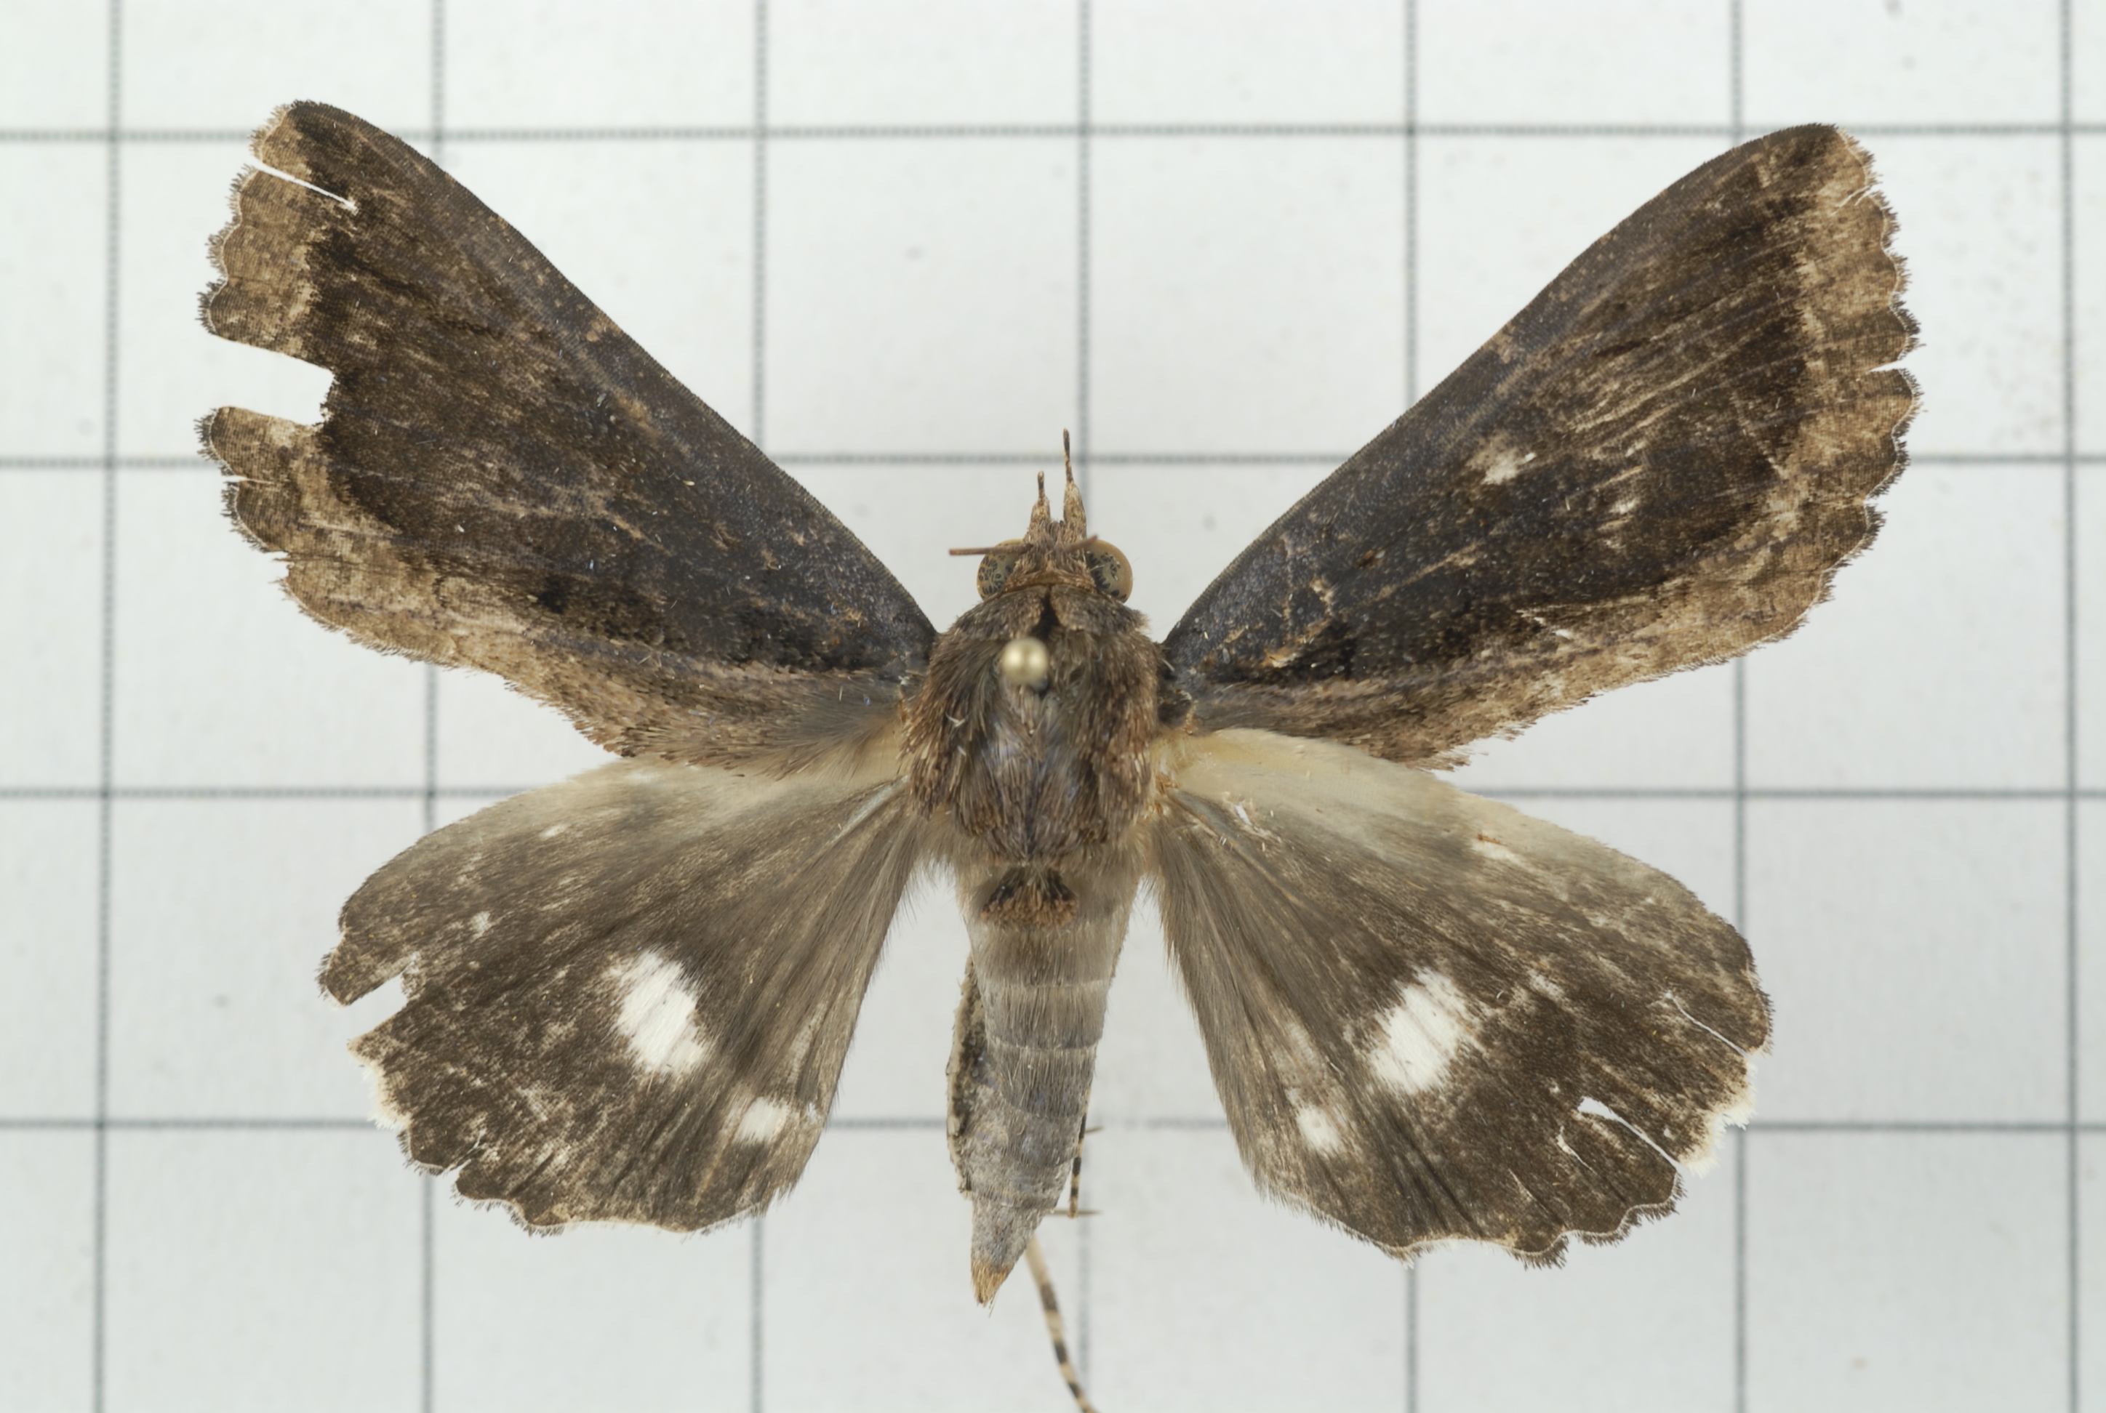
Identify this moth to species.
Ercheia cyllaria
